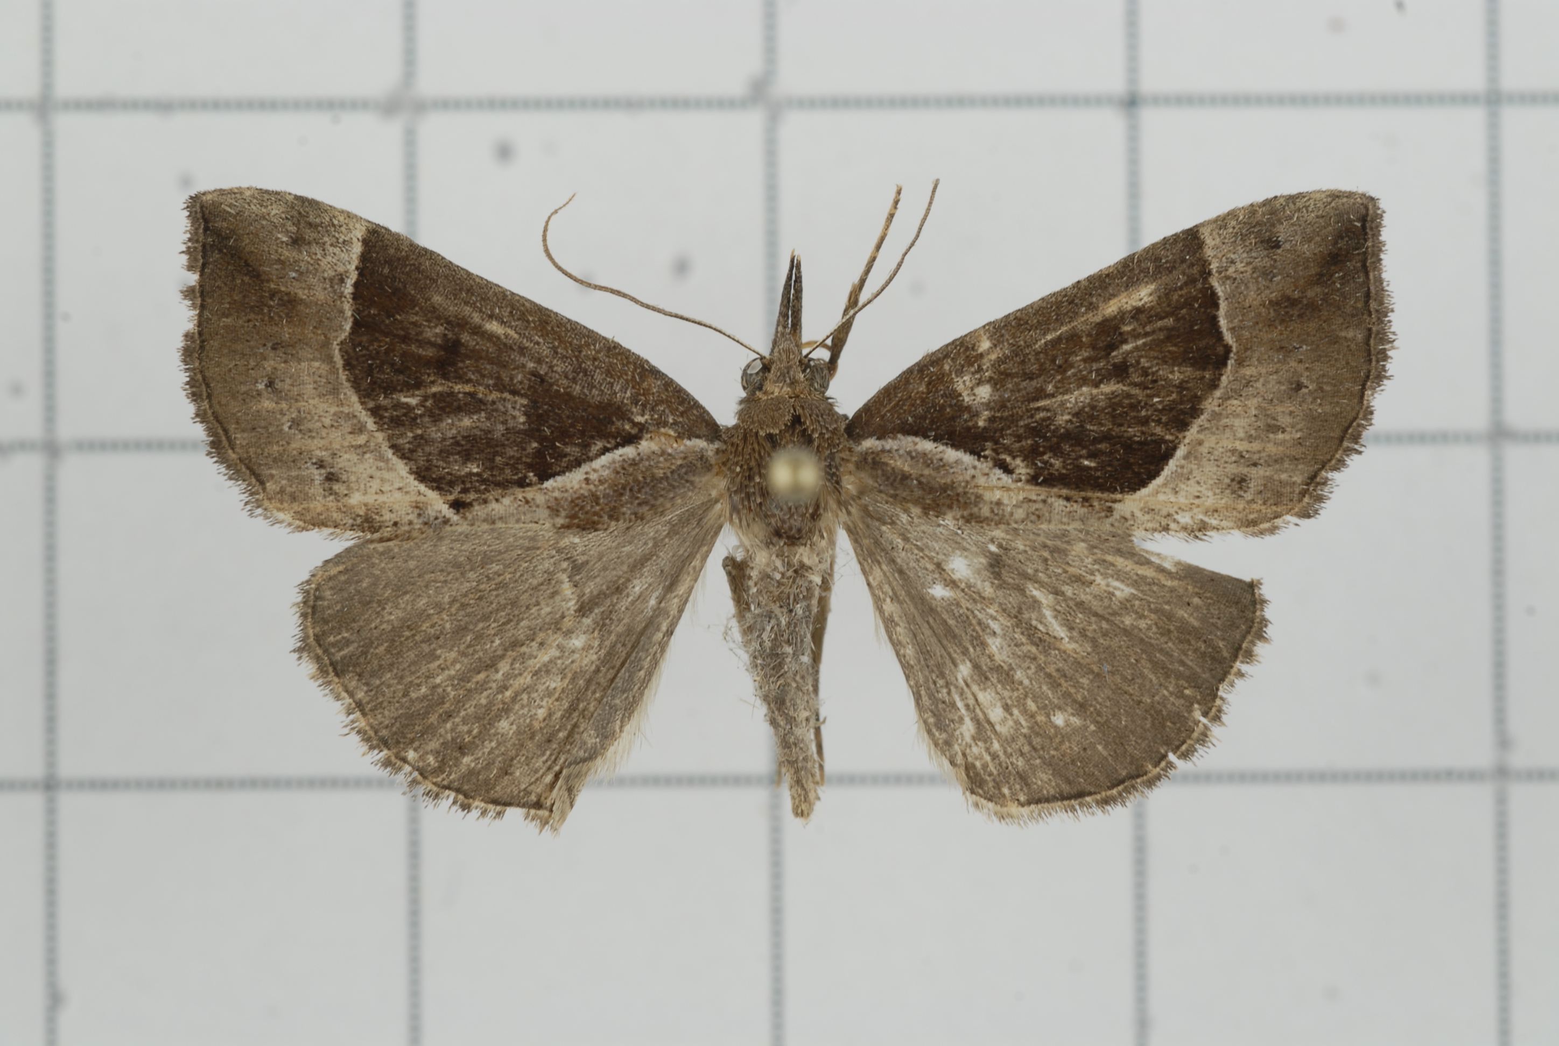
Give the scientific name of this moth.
Hypena taiwana
